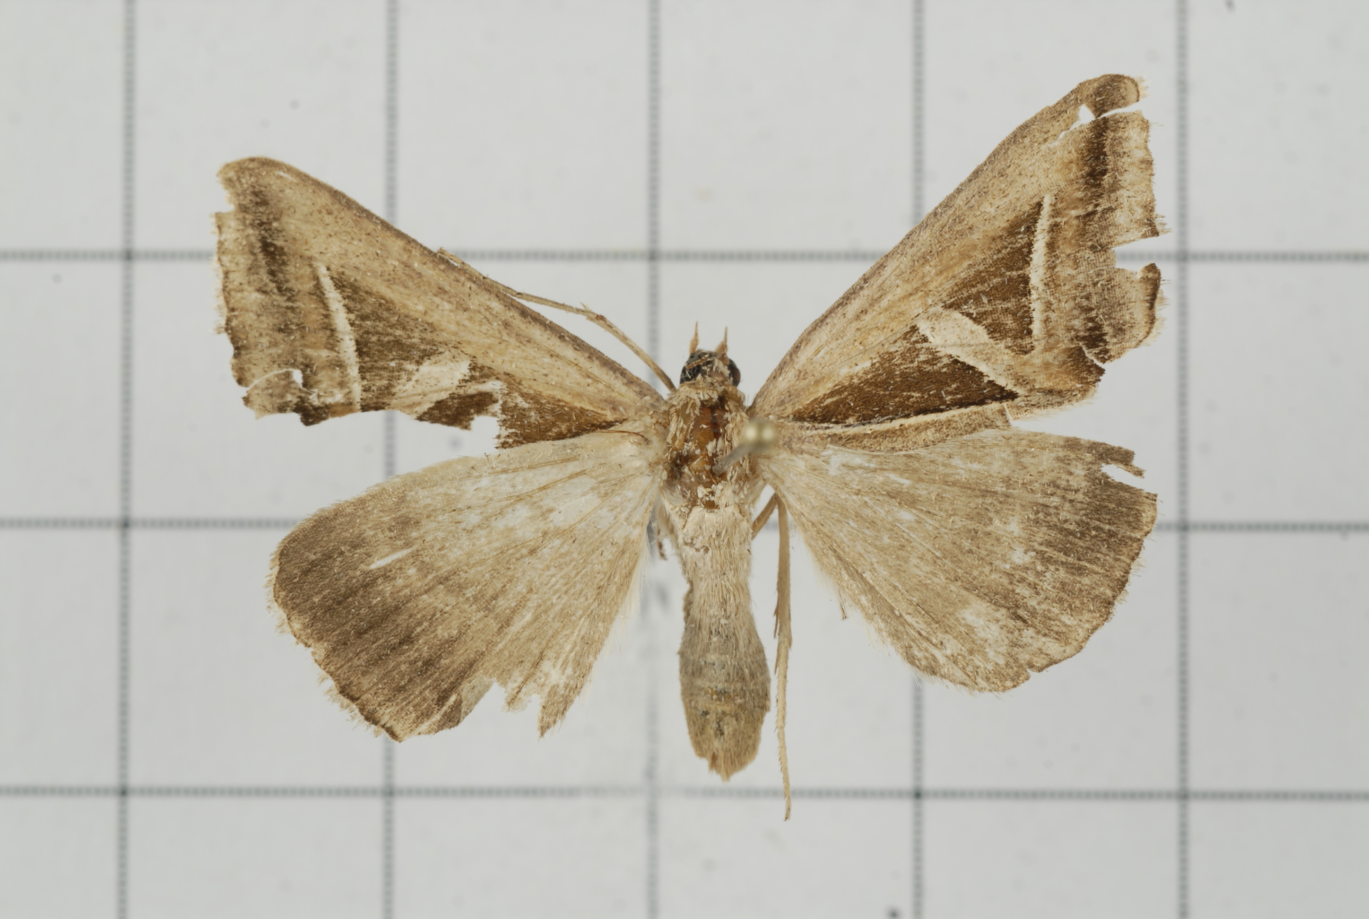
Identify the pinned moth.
Trigonodes hyppasia
